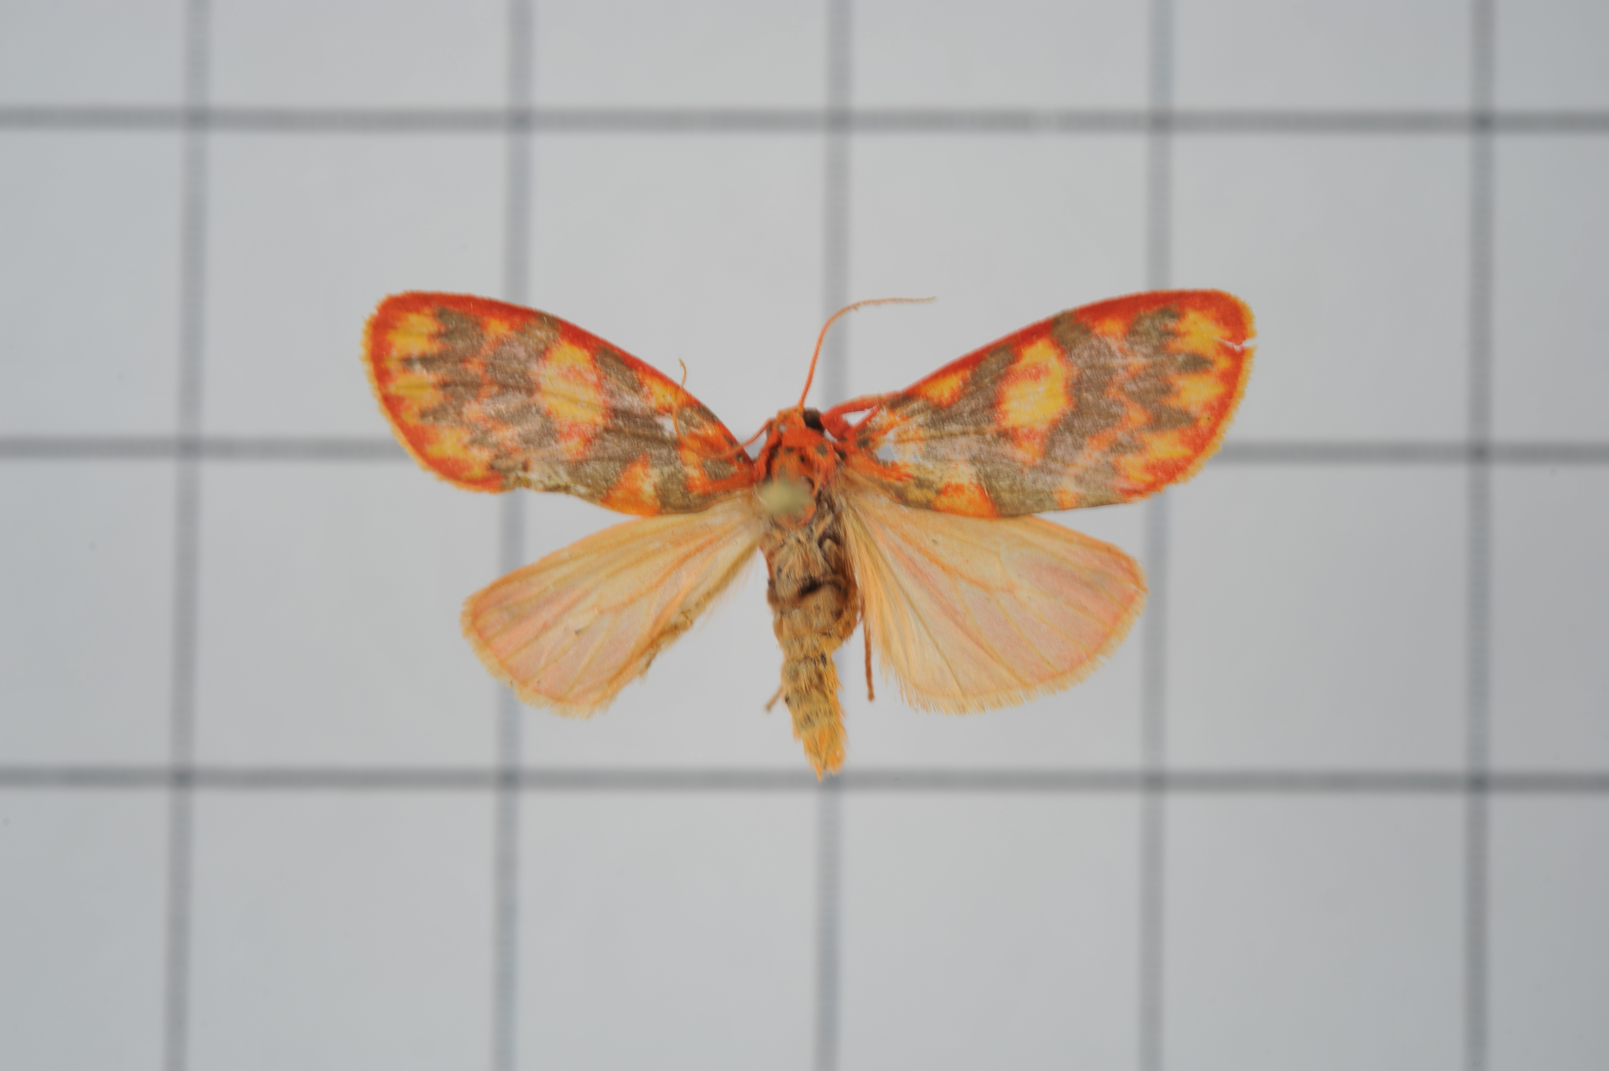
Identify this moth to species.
Floridasura tricolor
